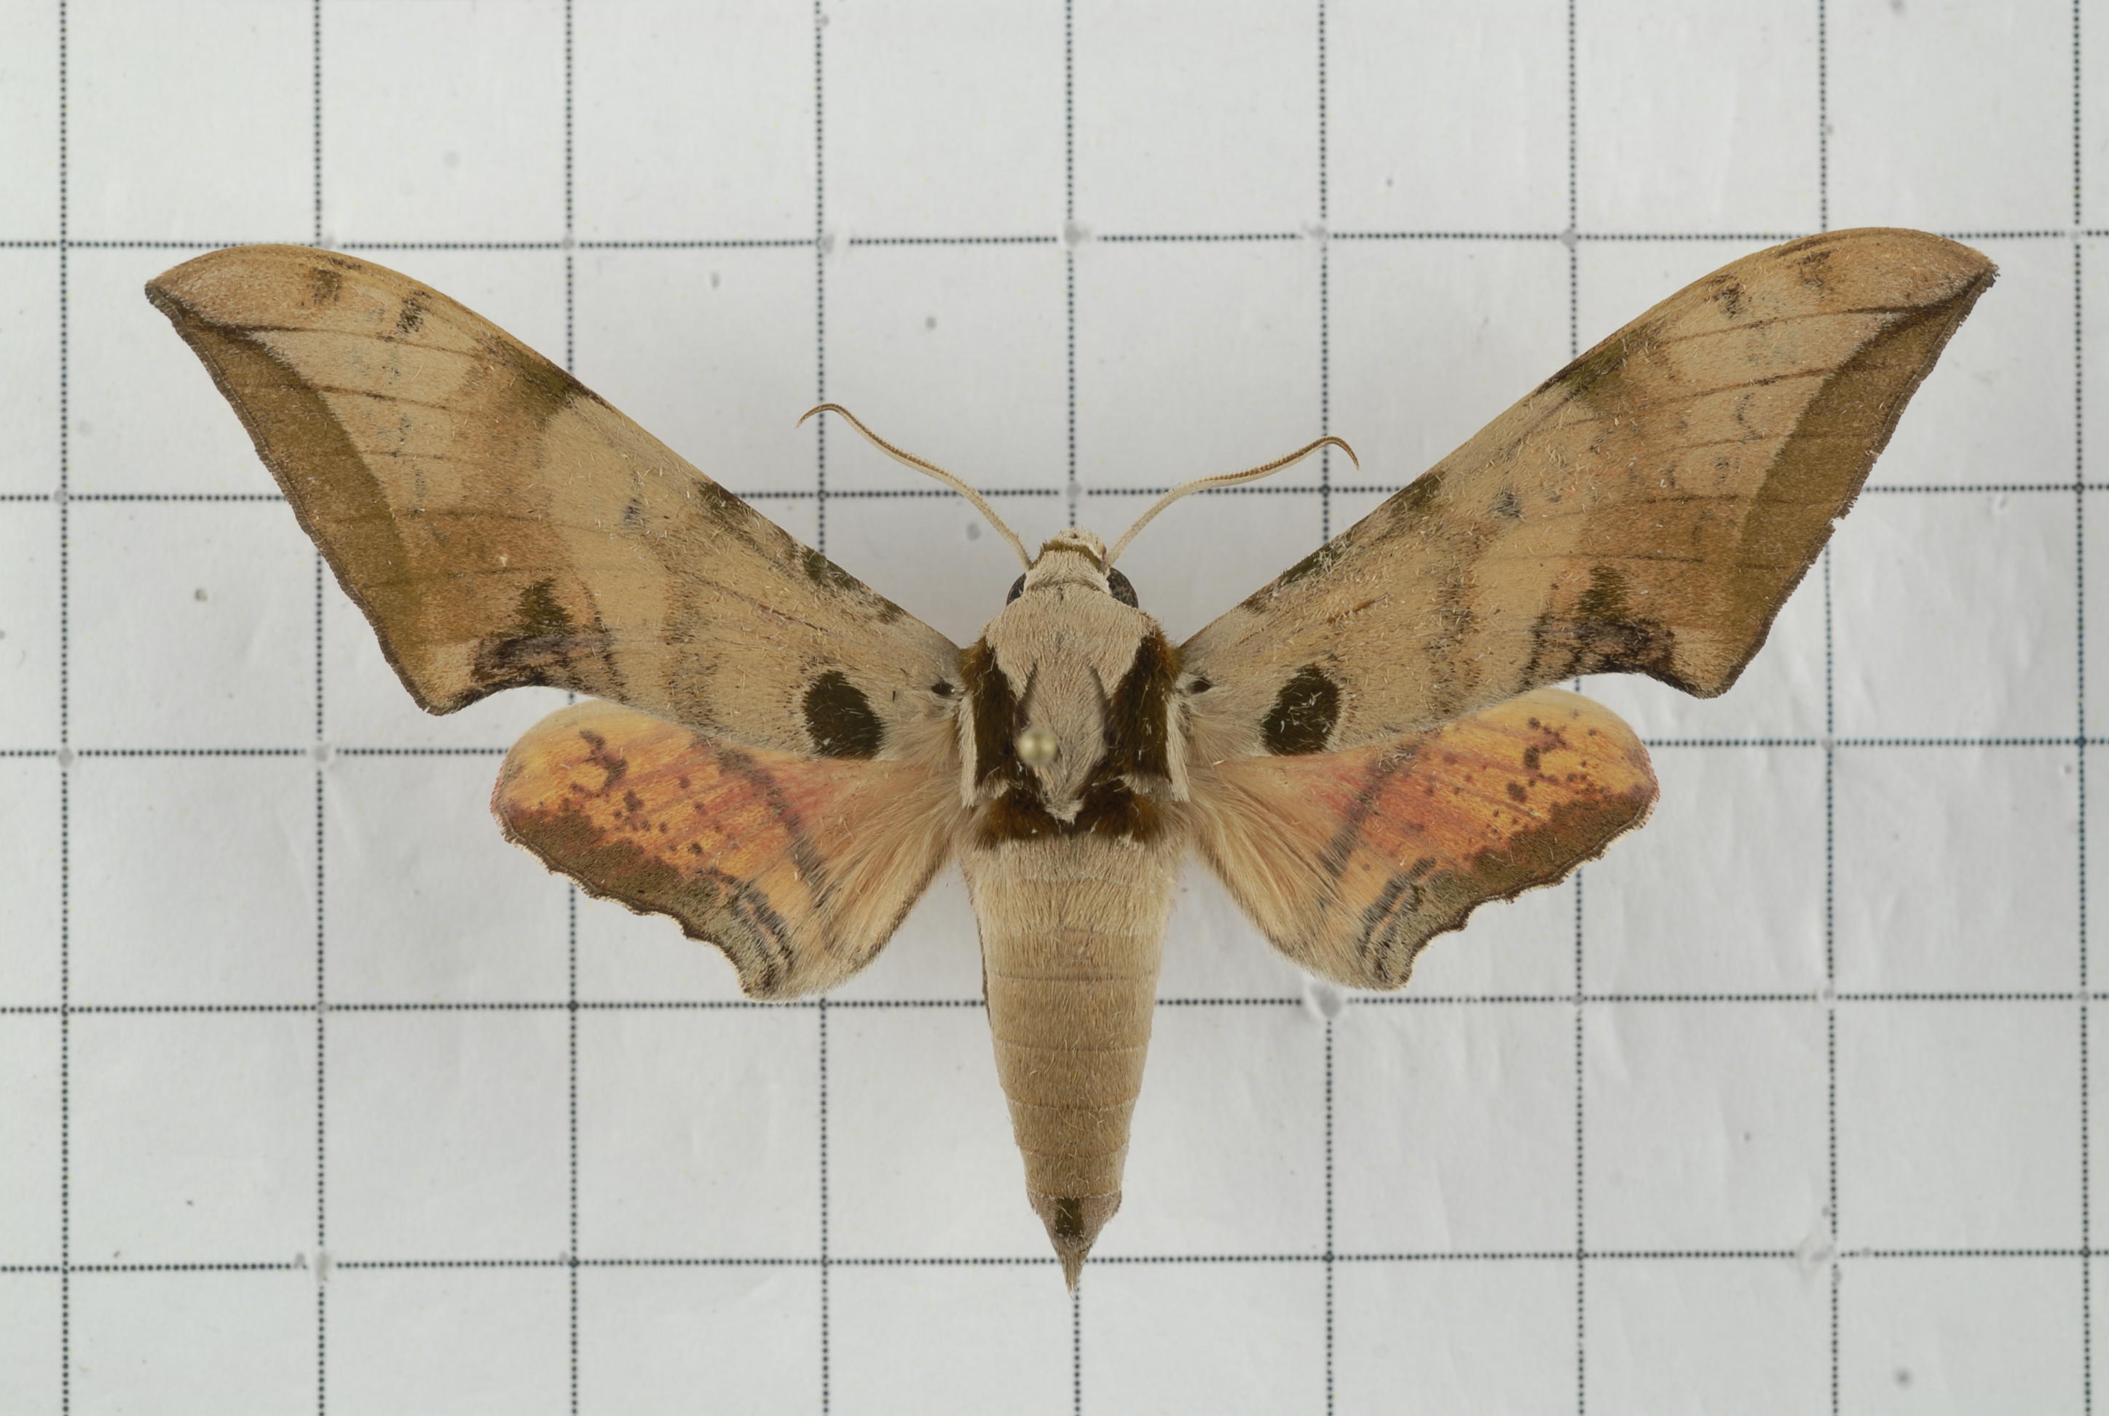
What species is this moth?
Ambulyx kuangtungensis
